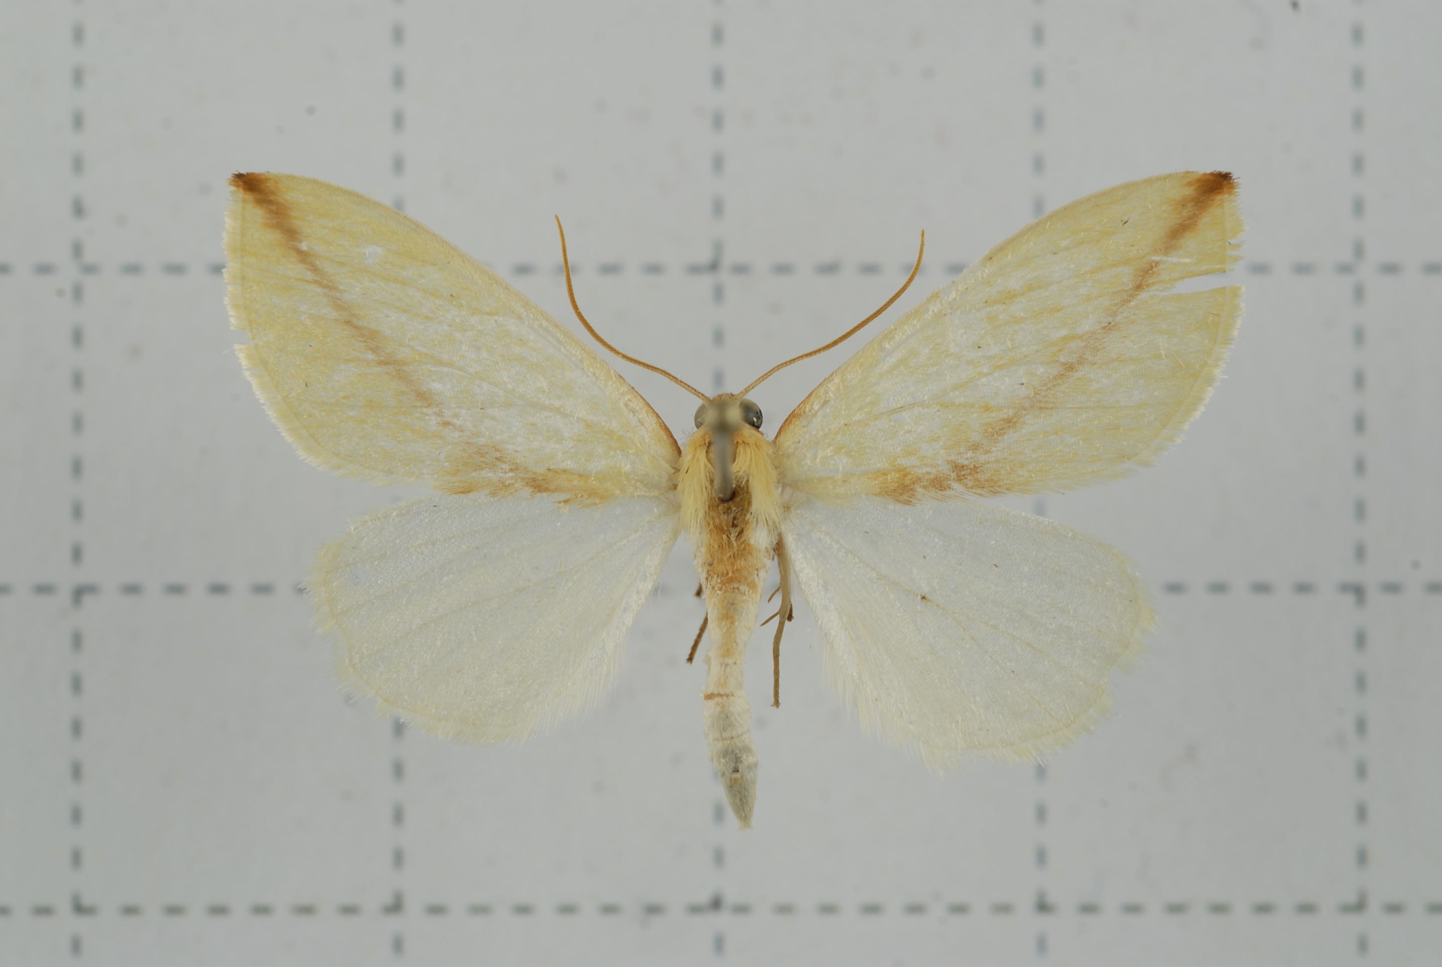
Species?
Parabapta obliqua
